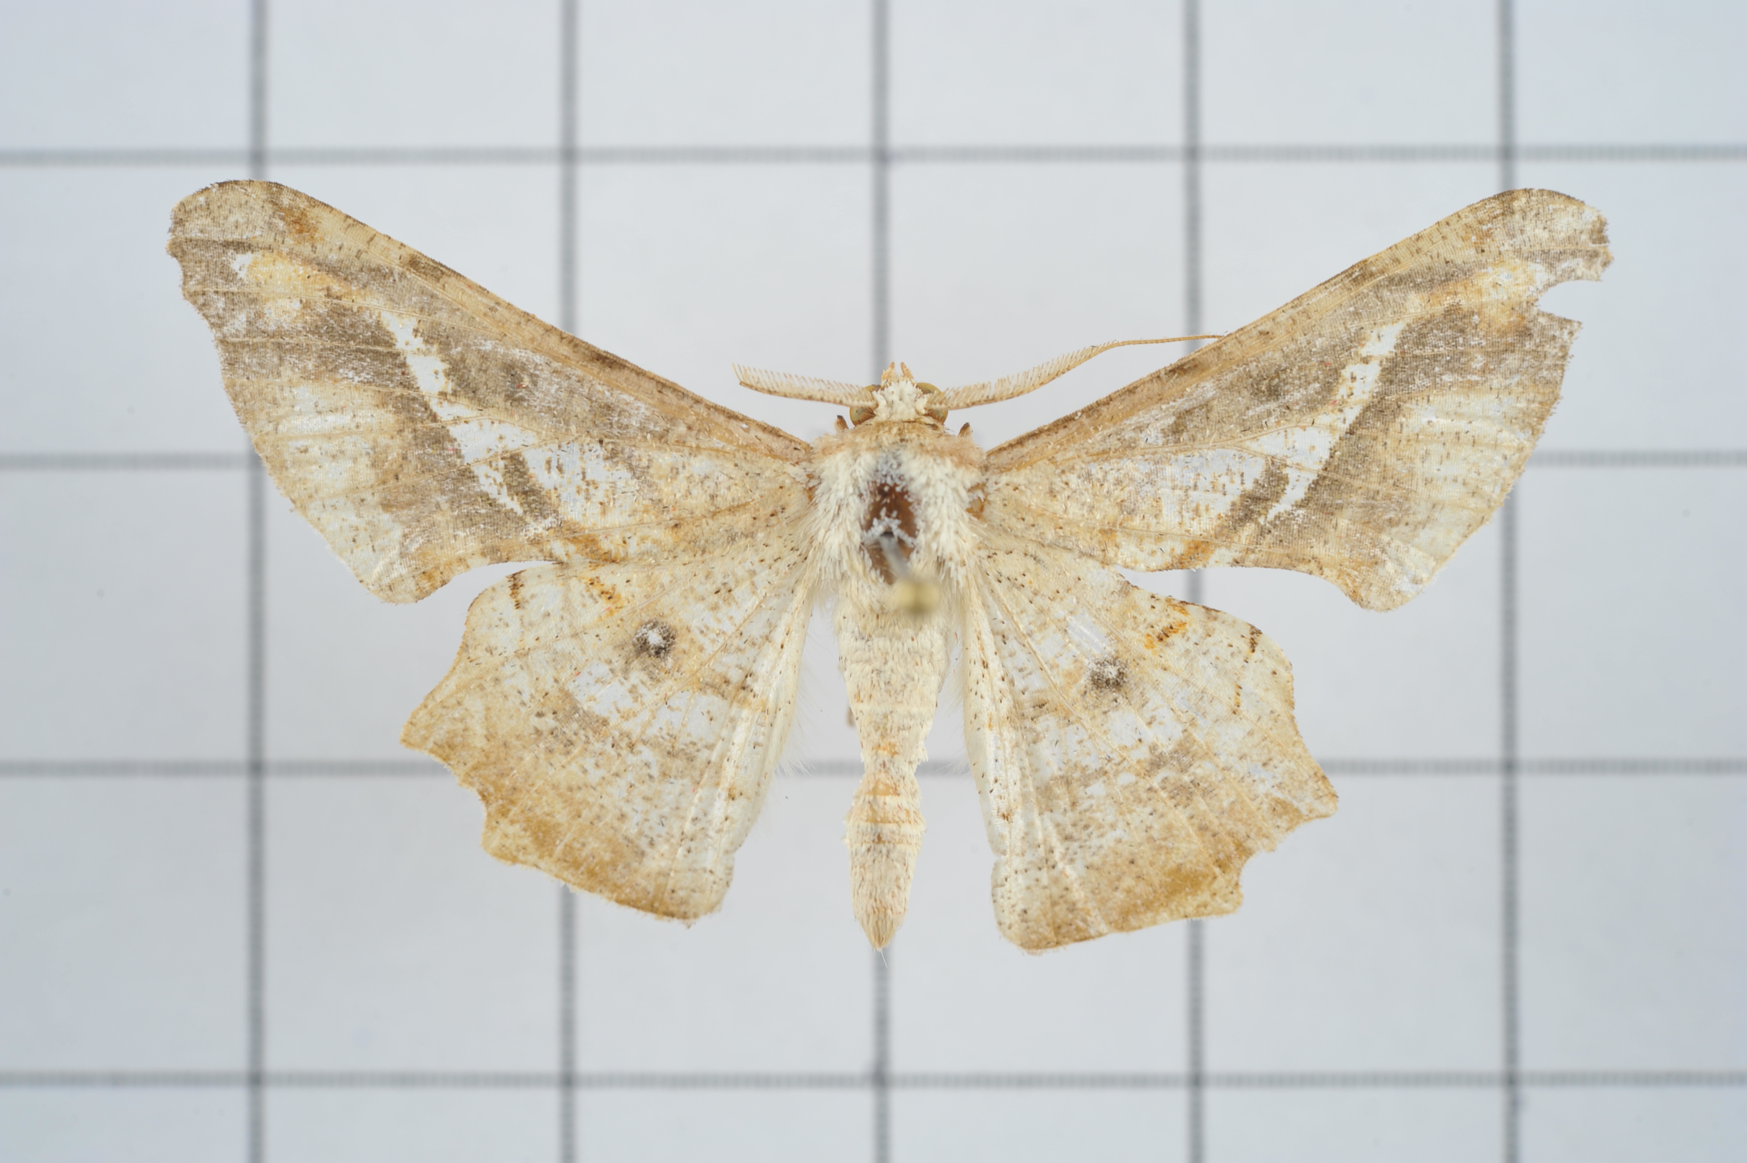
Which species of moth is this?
Gonodontis pallida
